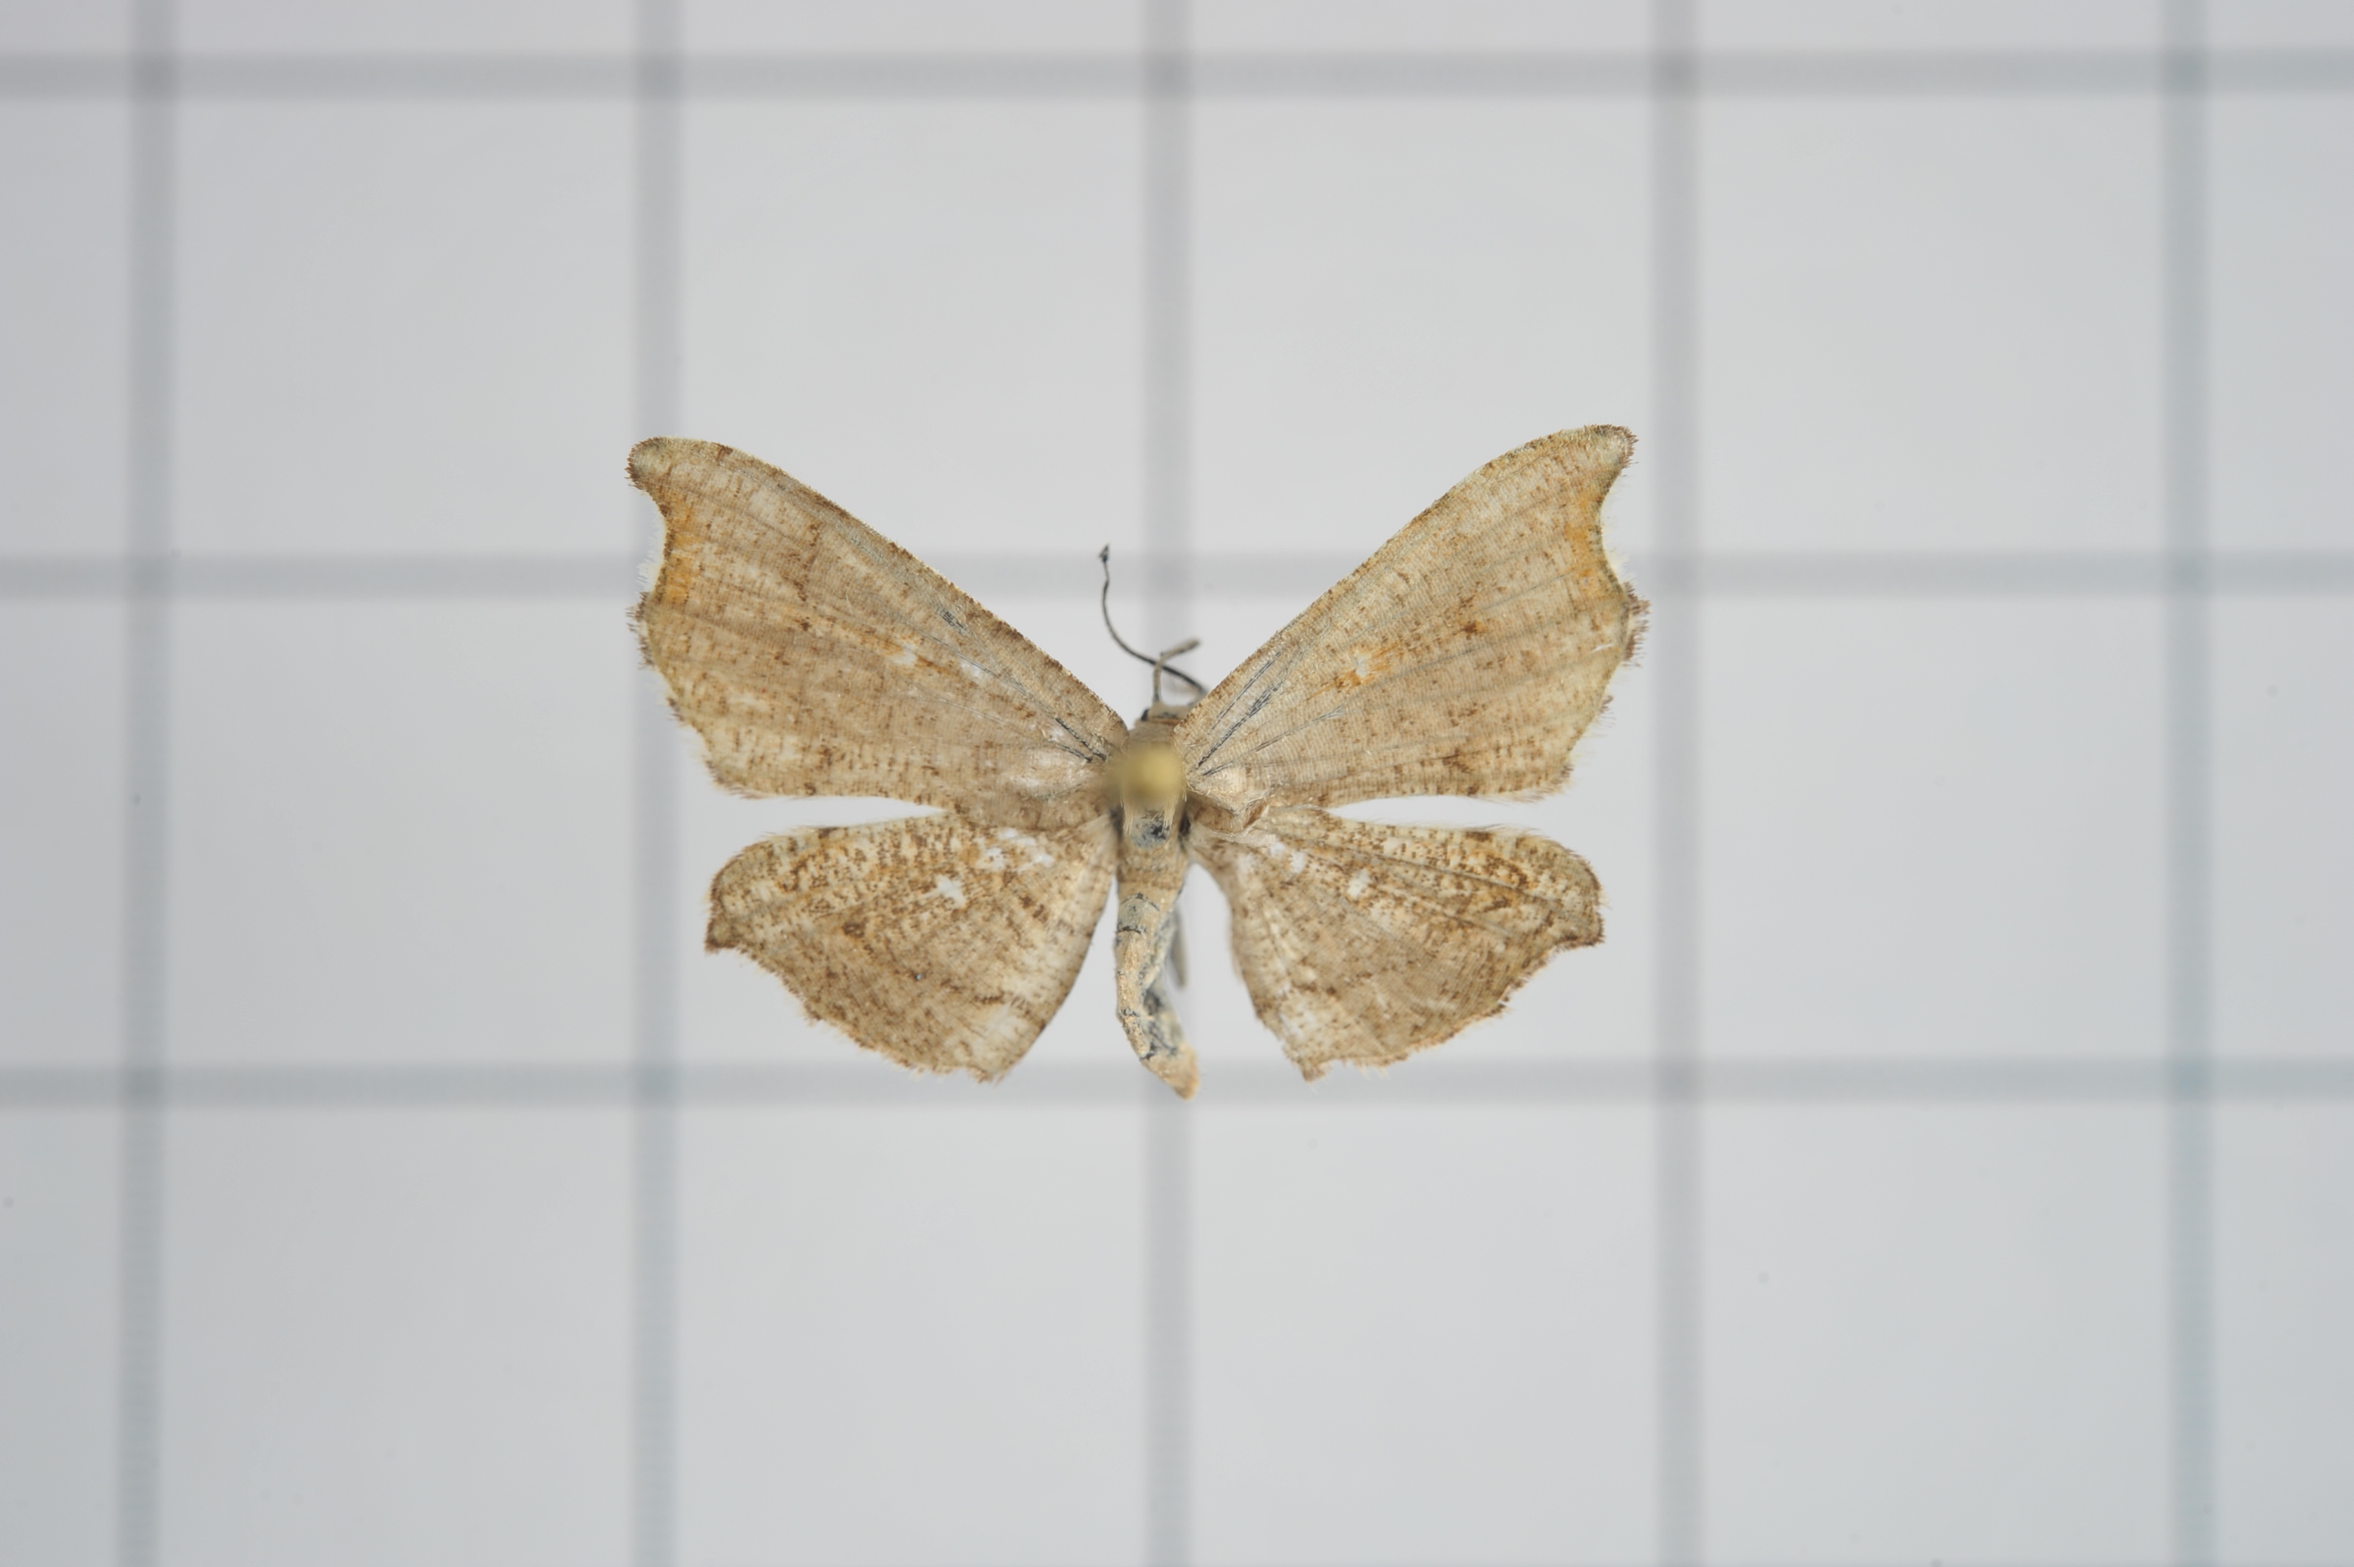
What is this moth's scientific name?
Chundana emarginata
